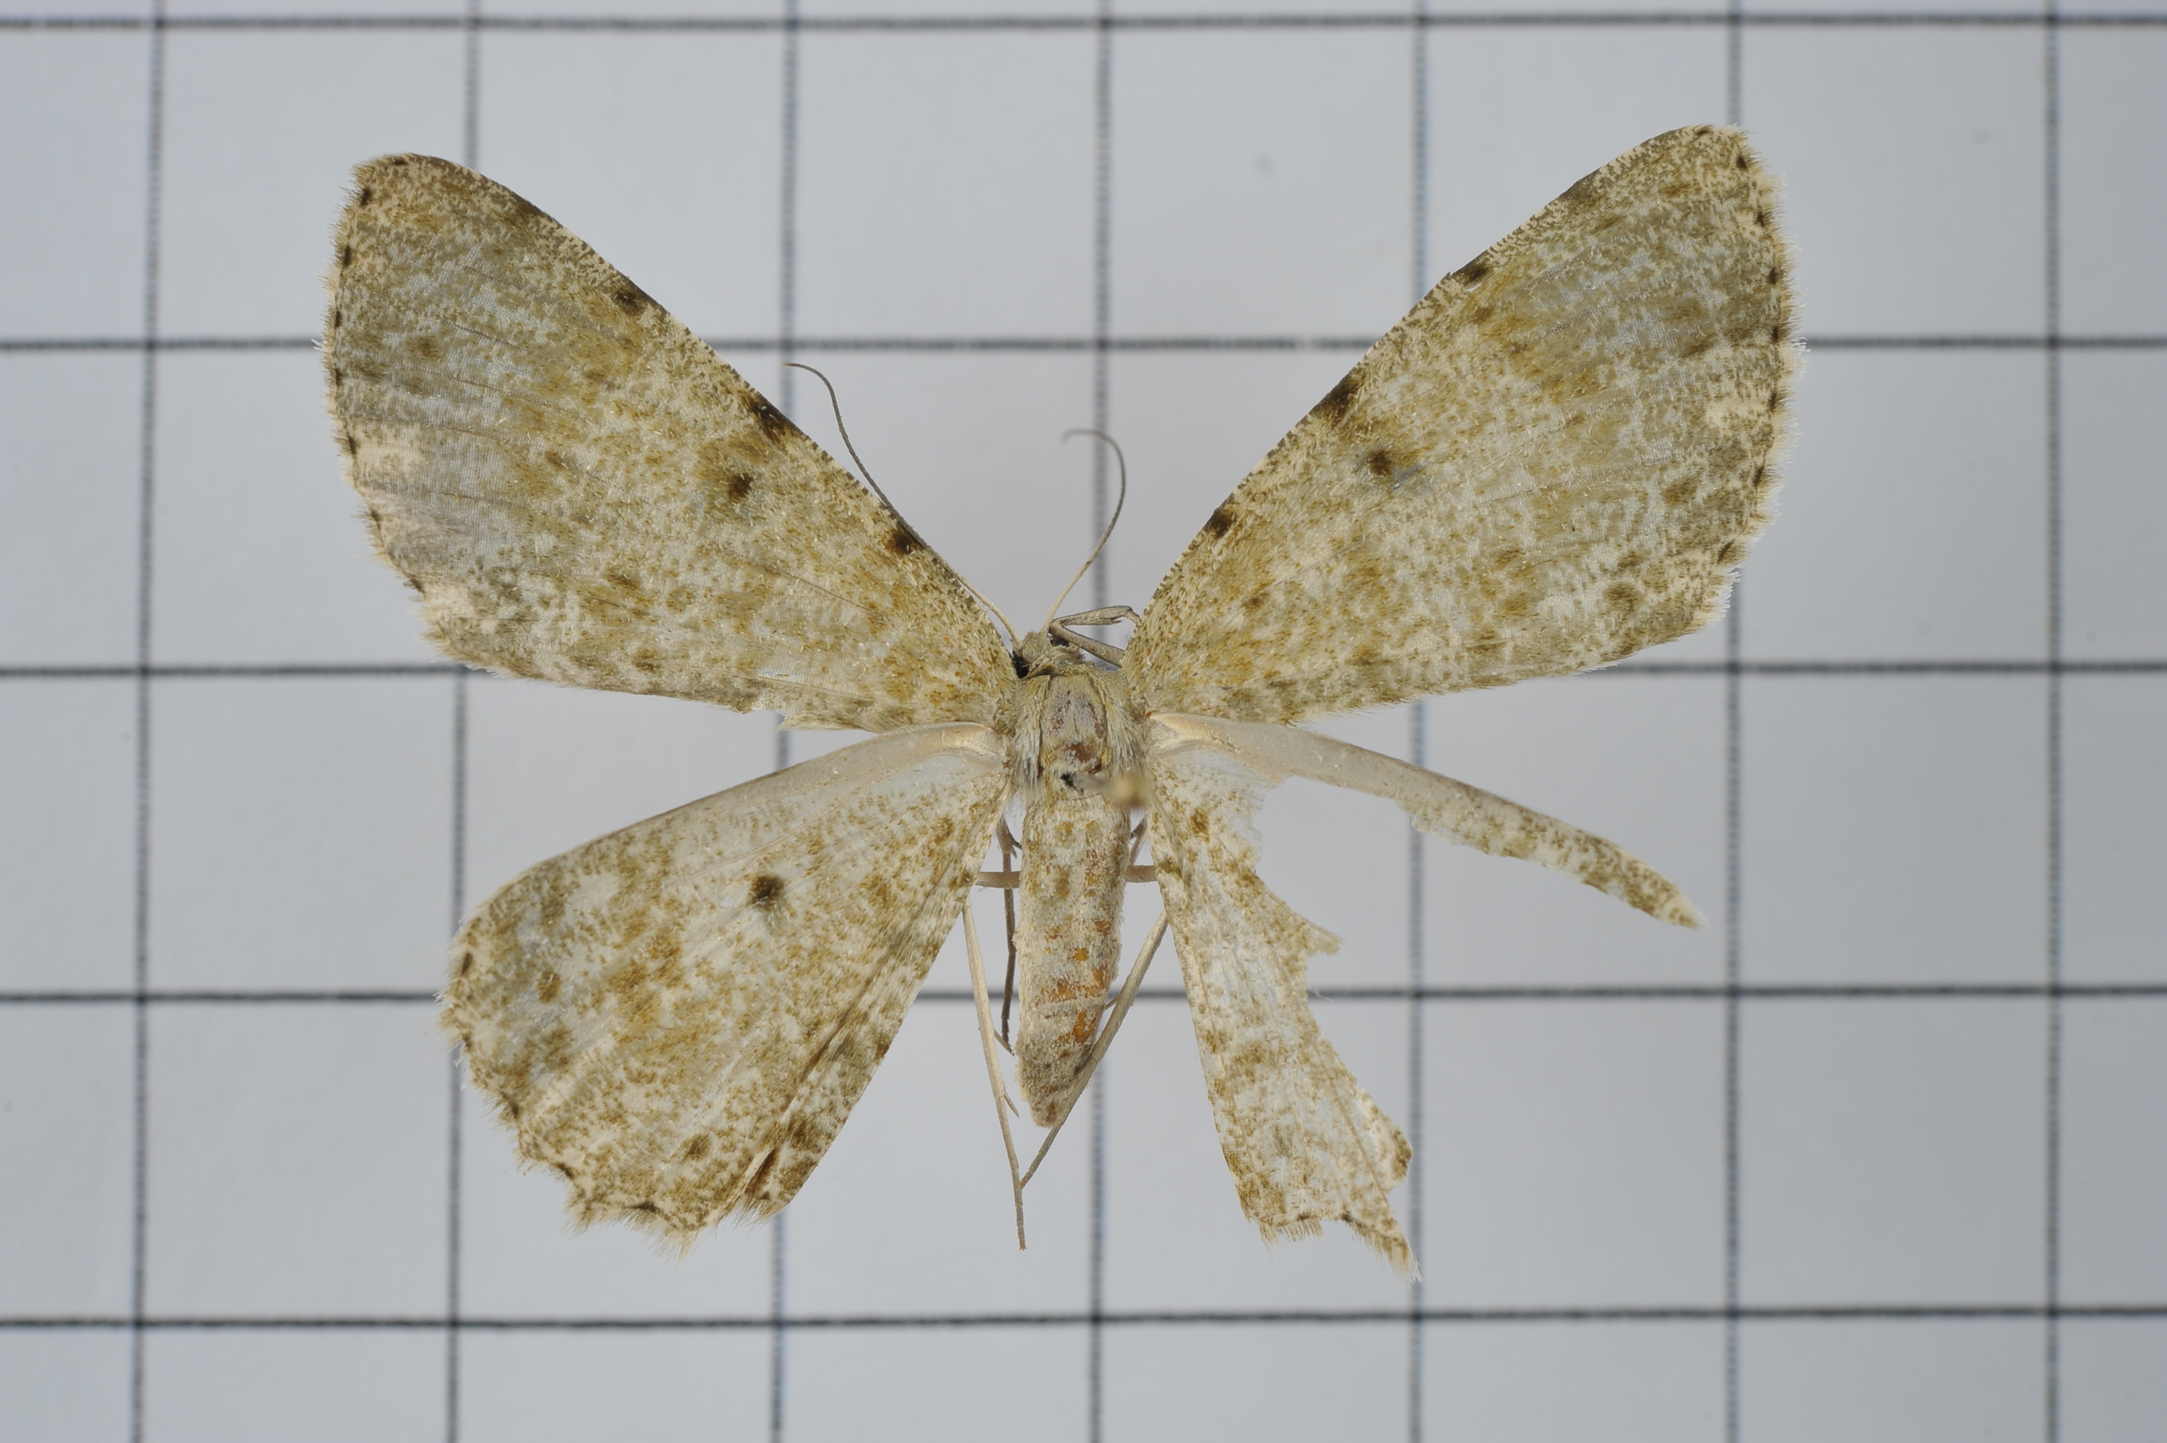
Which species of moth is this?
Catoria sublavaria
